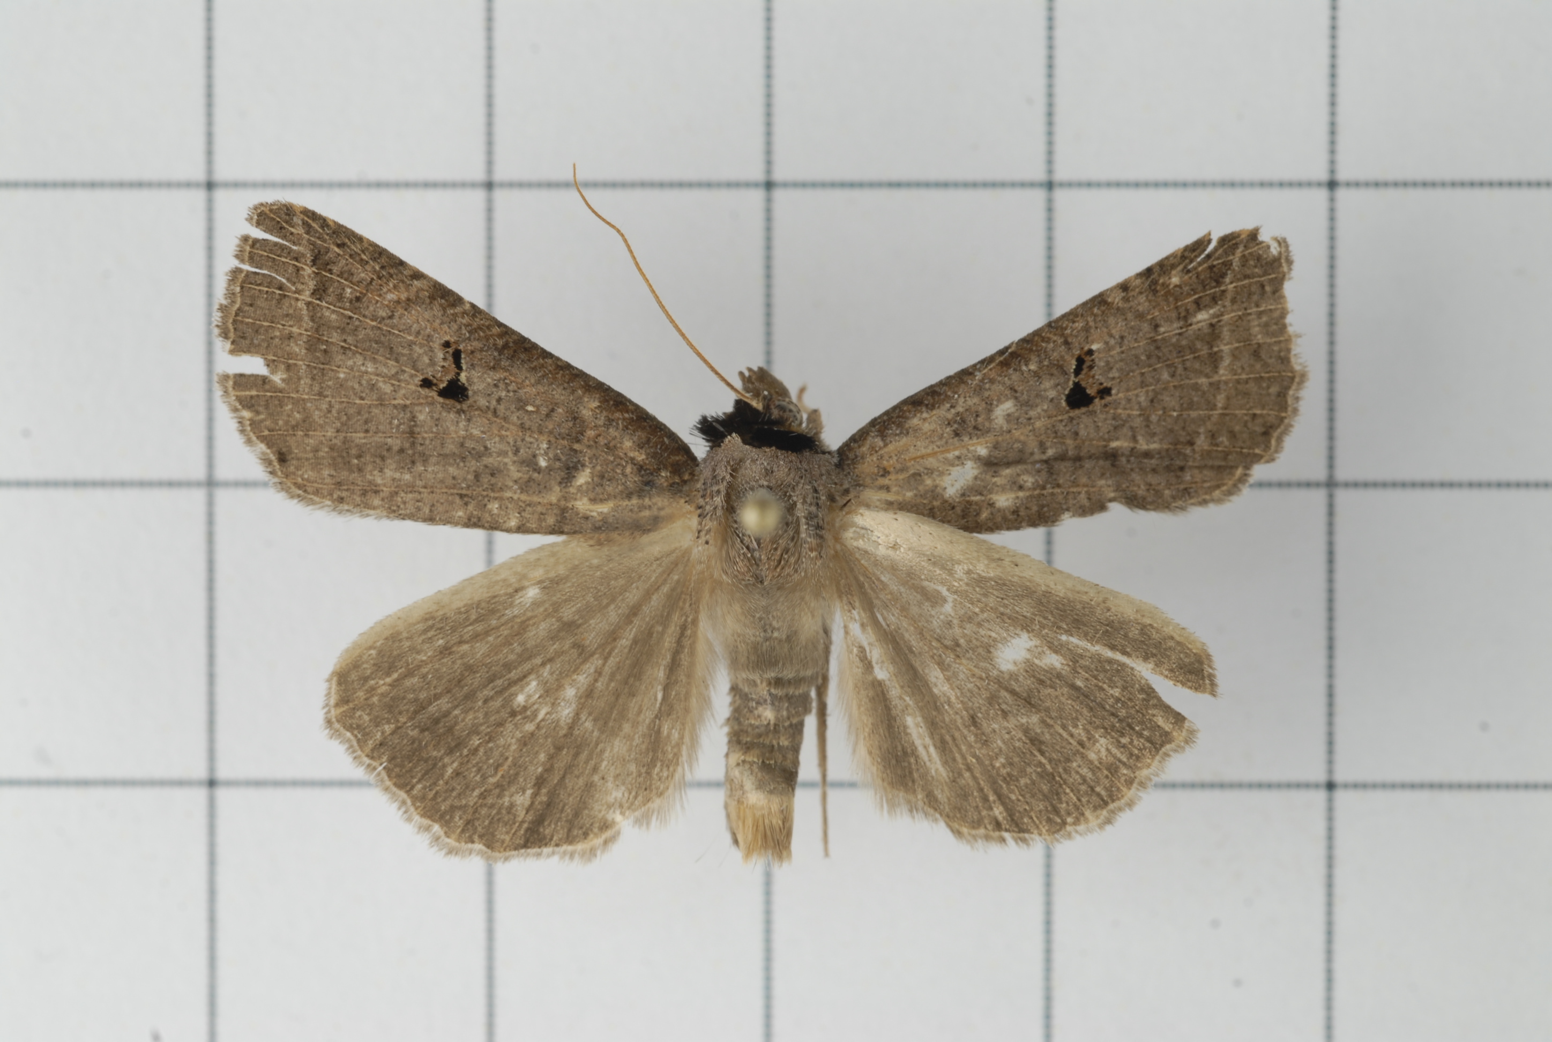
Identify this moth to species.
Lygephila dorsigera
